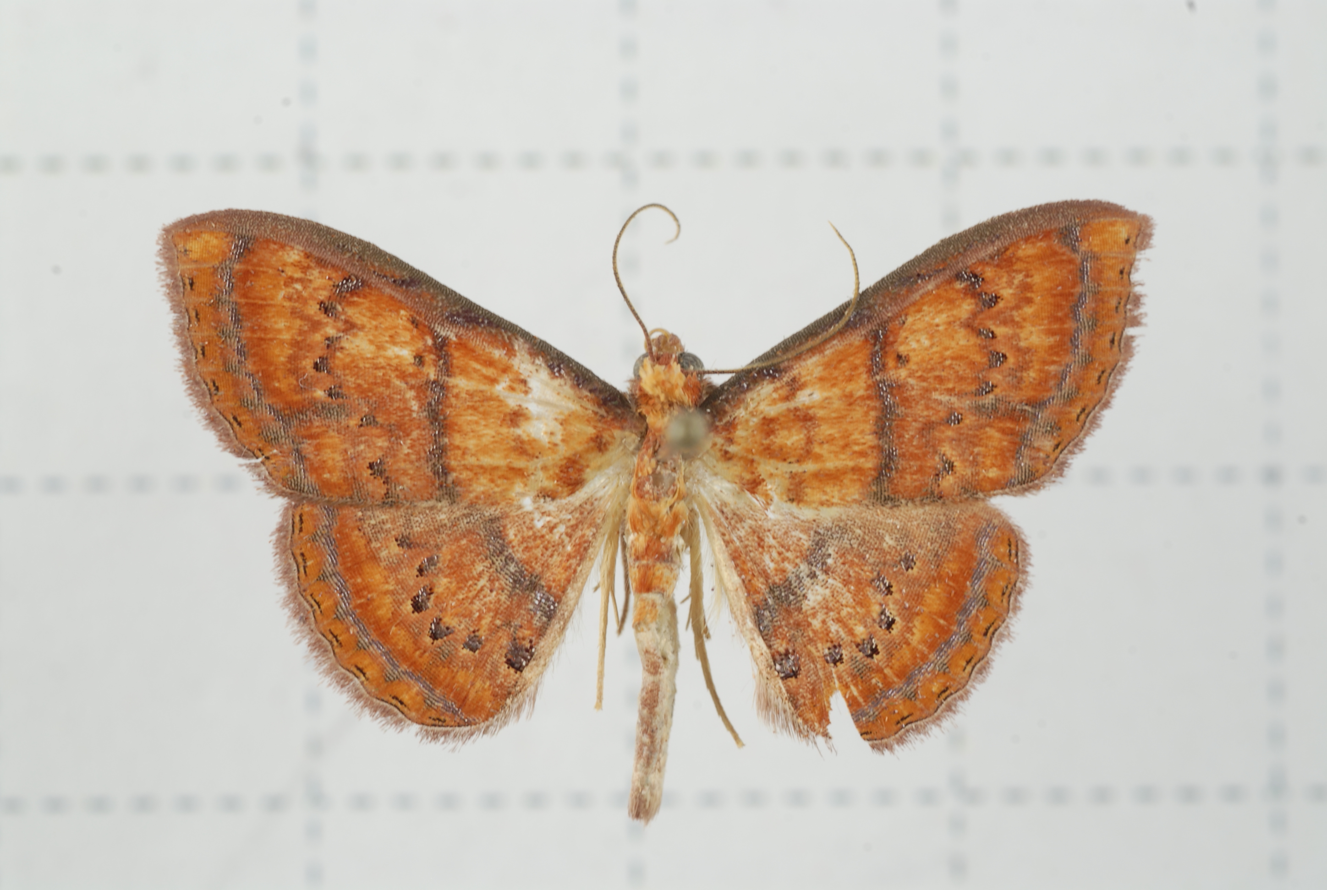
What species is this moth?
Homodes vivida
